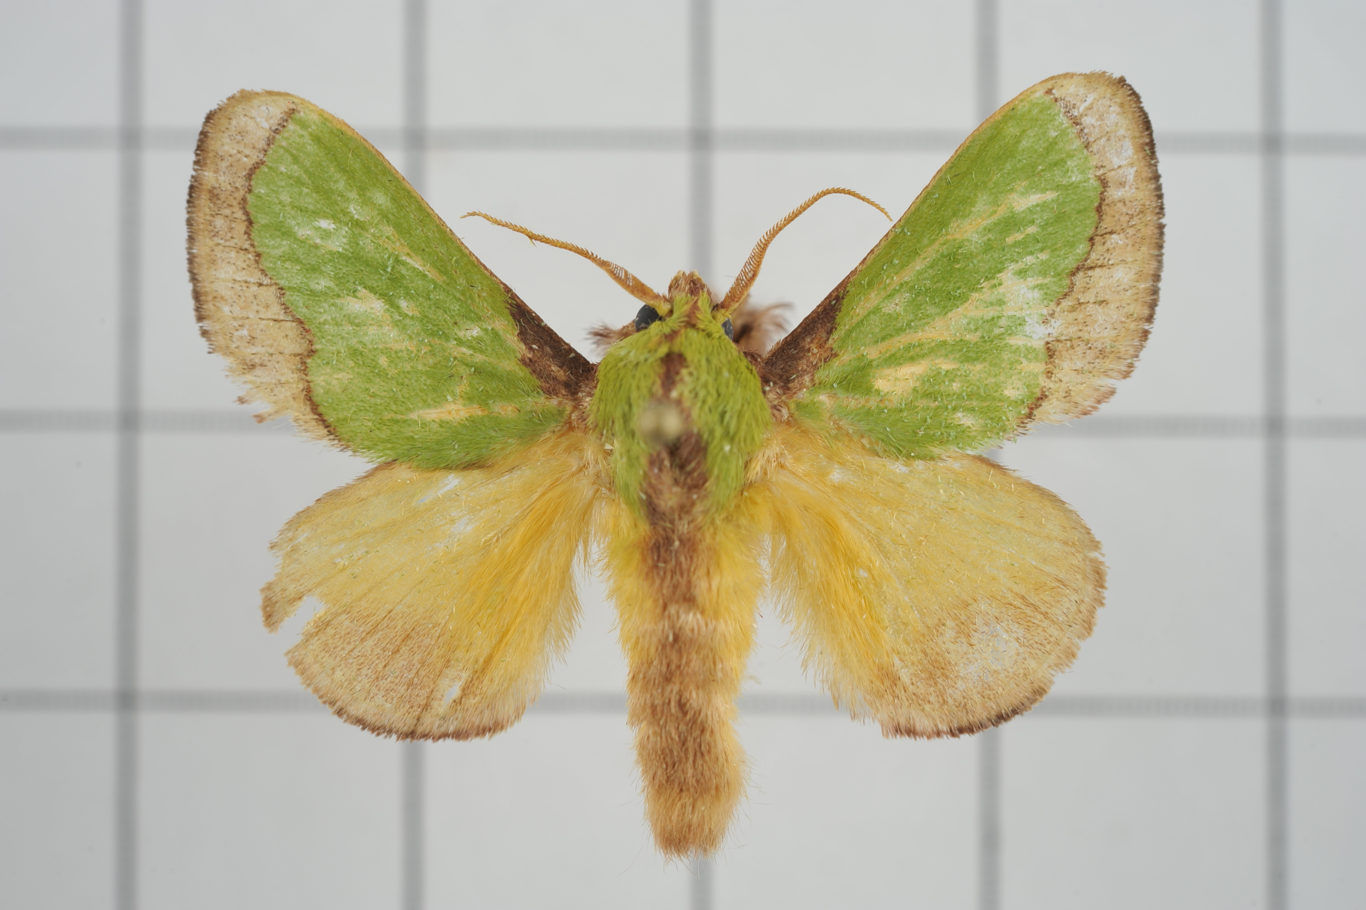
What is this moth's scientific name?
Parasa shirakii
